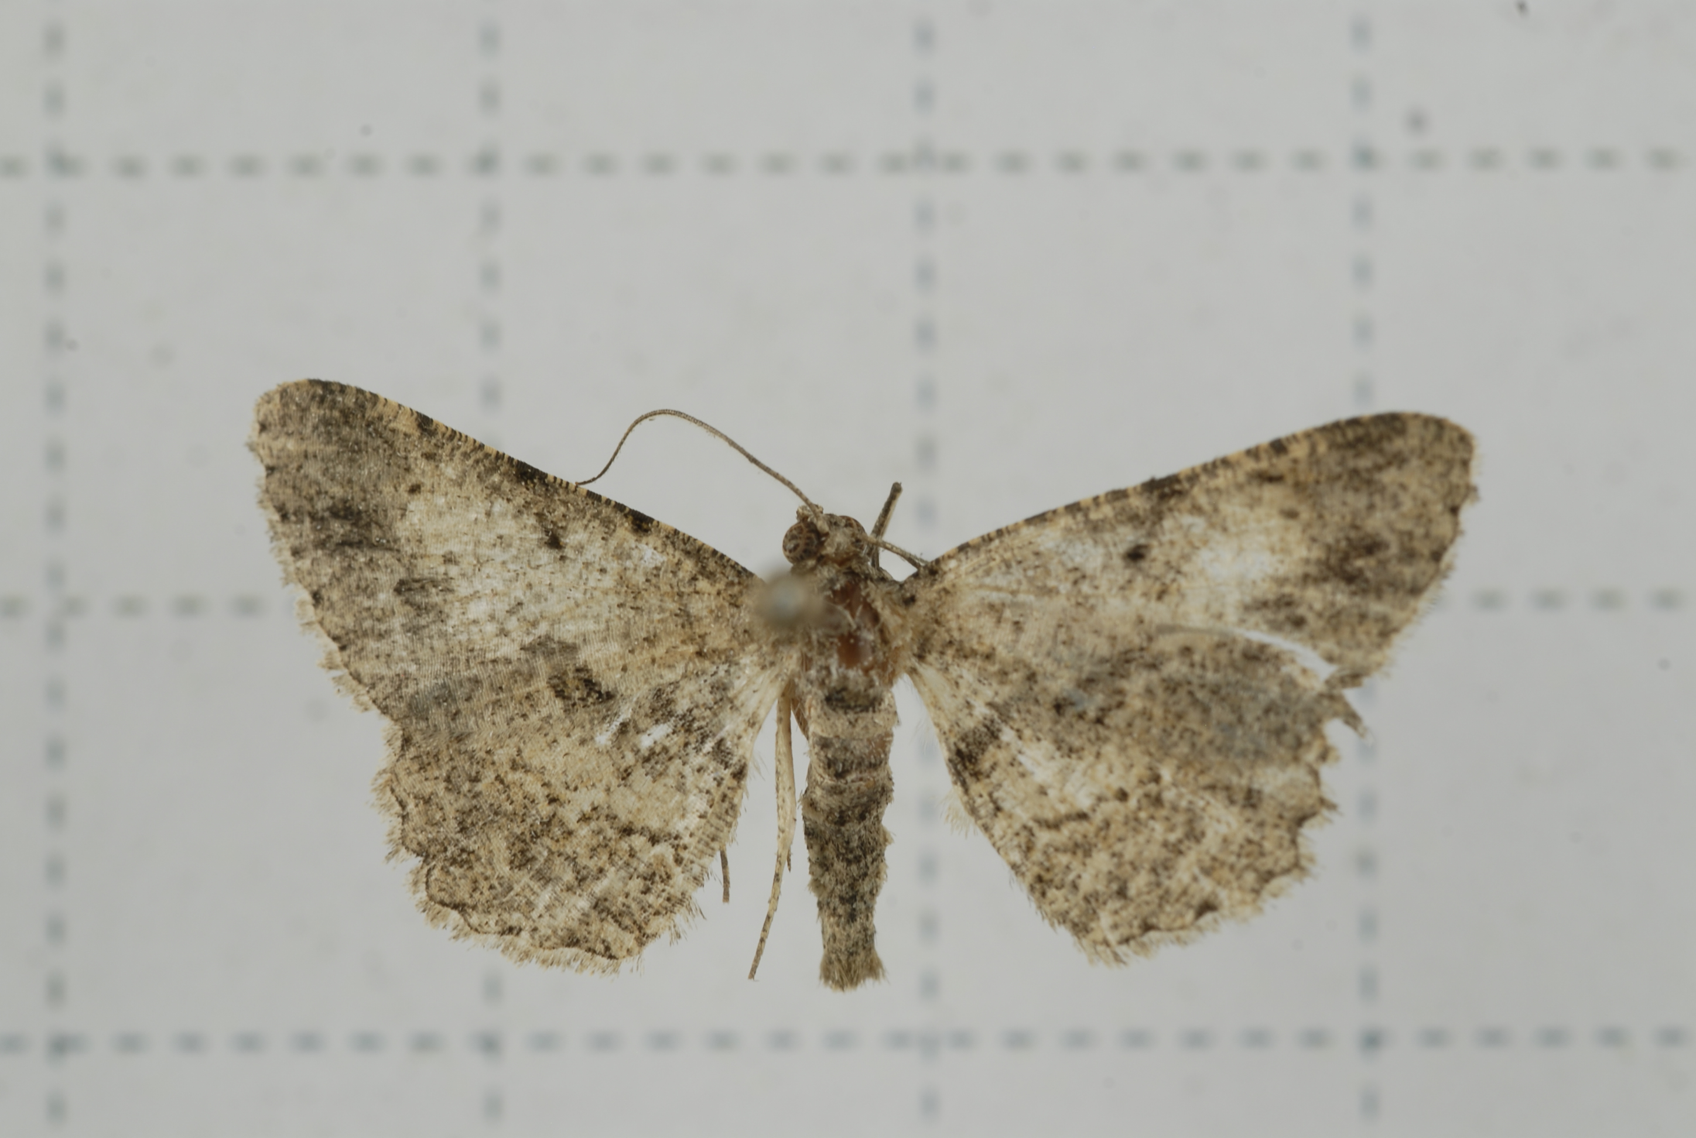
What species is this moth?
Psilalcis breta rantaizana
